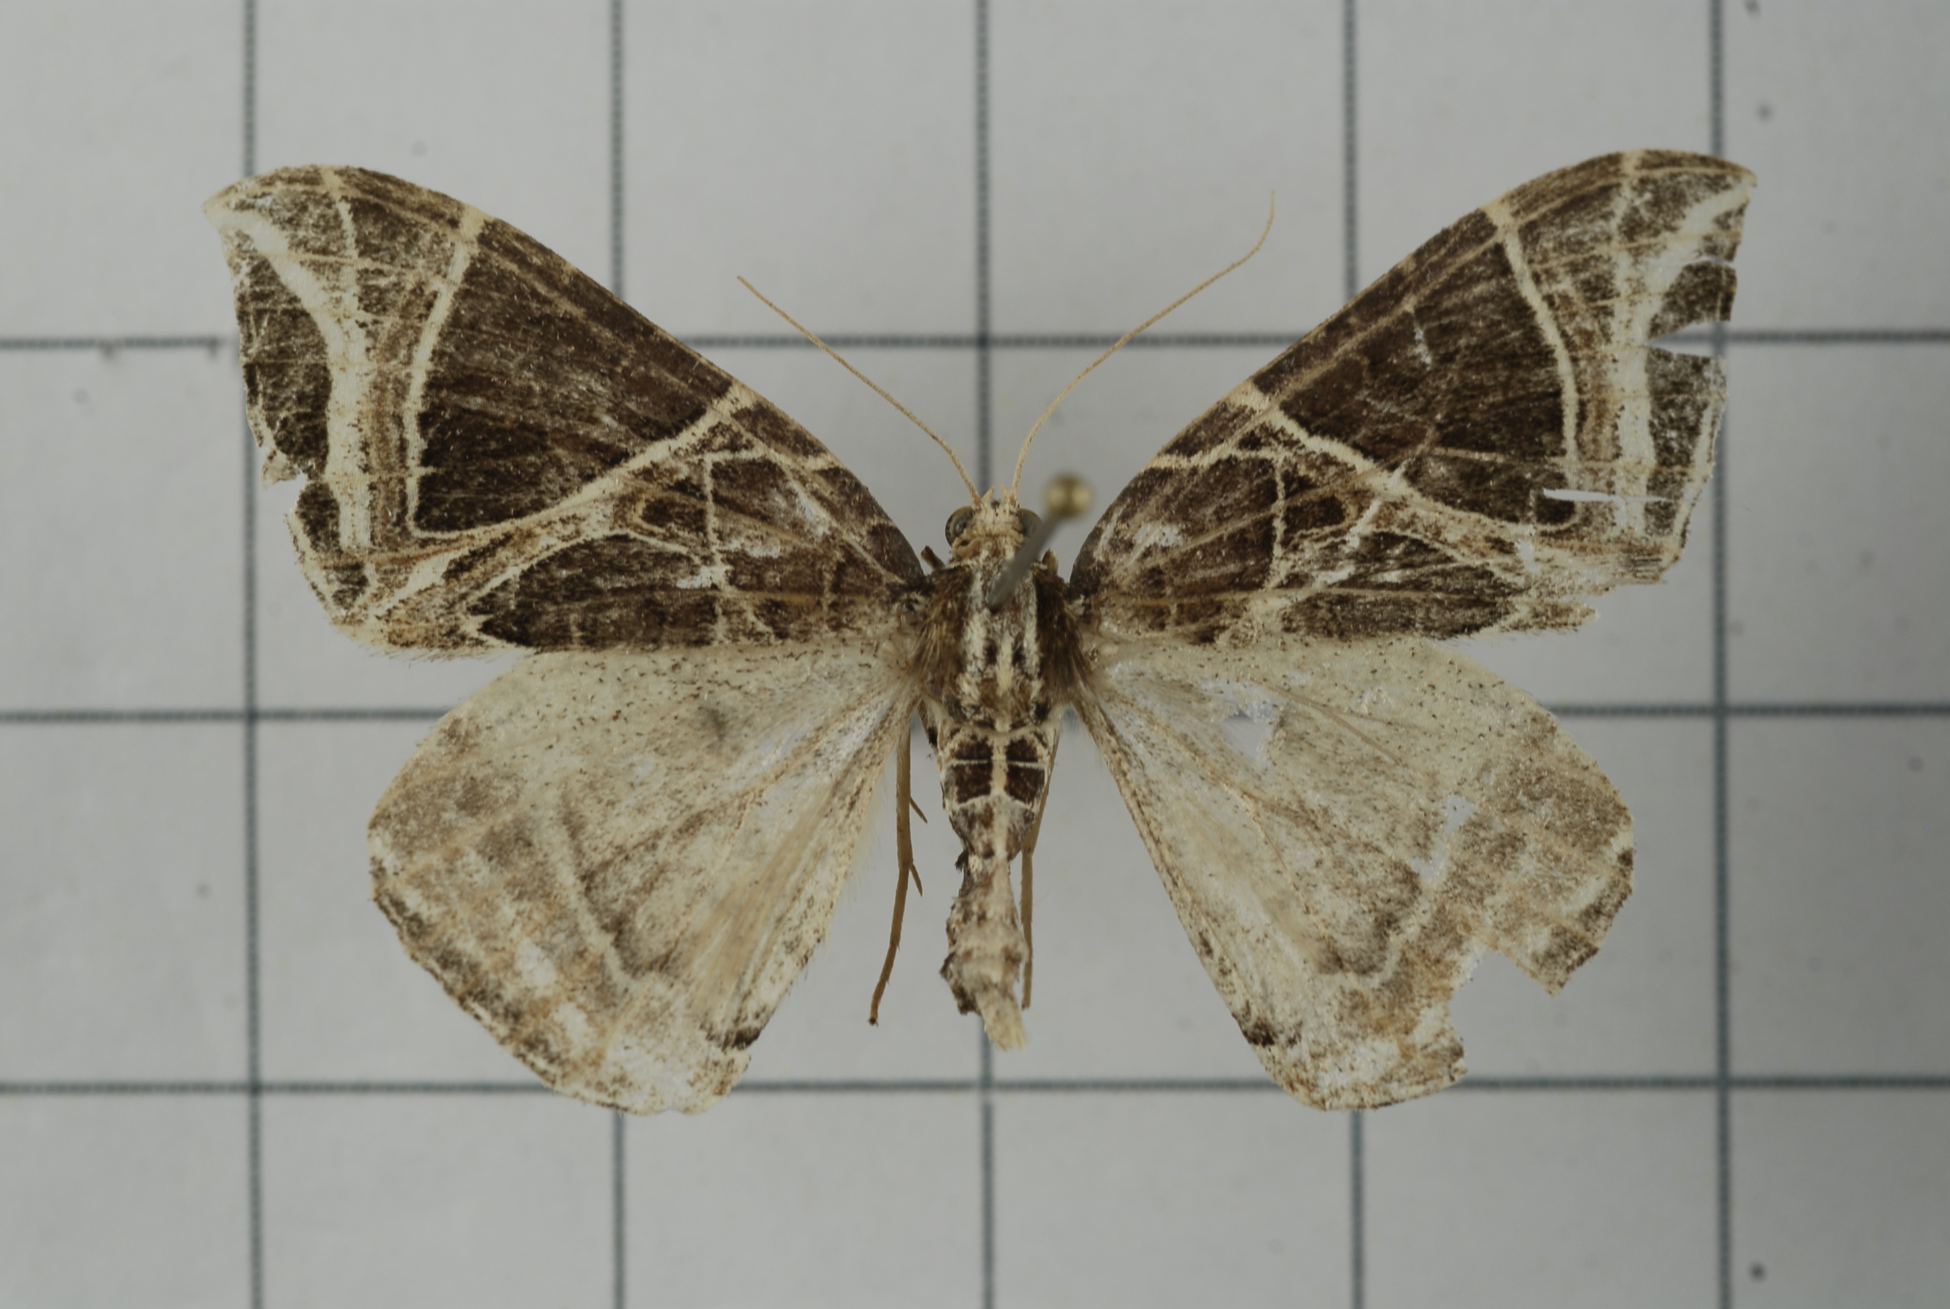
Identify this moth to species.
Ecliptopera rectilinea kanshinensis
